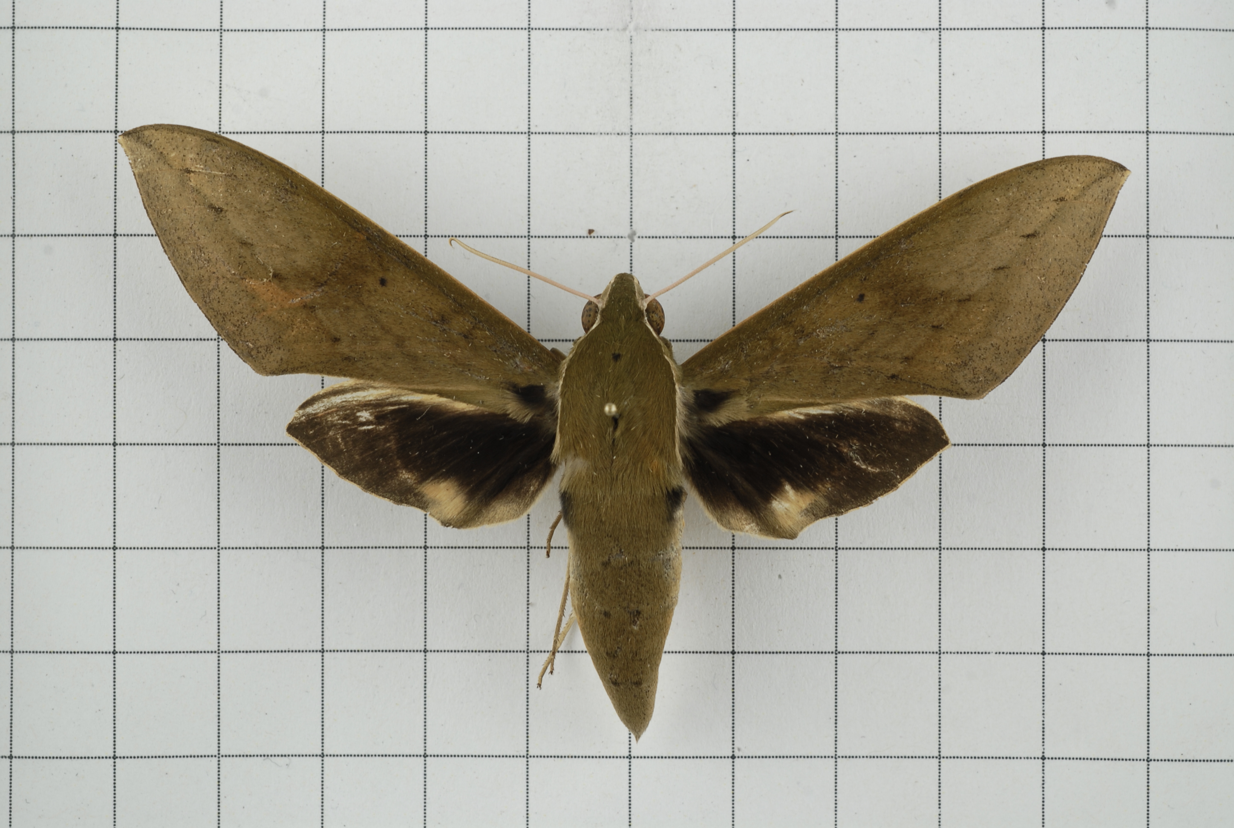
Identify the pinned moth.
Theretra boisduvalii
